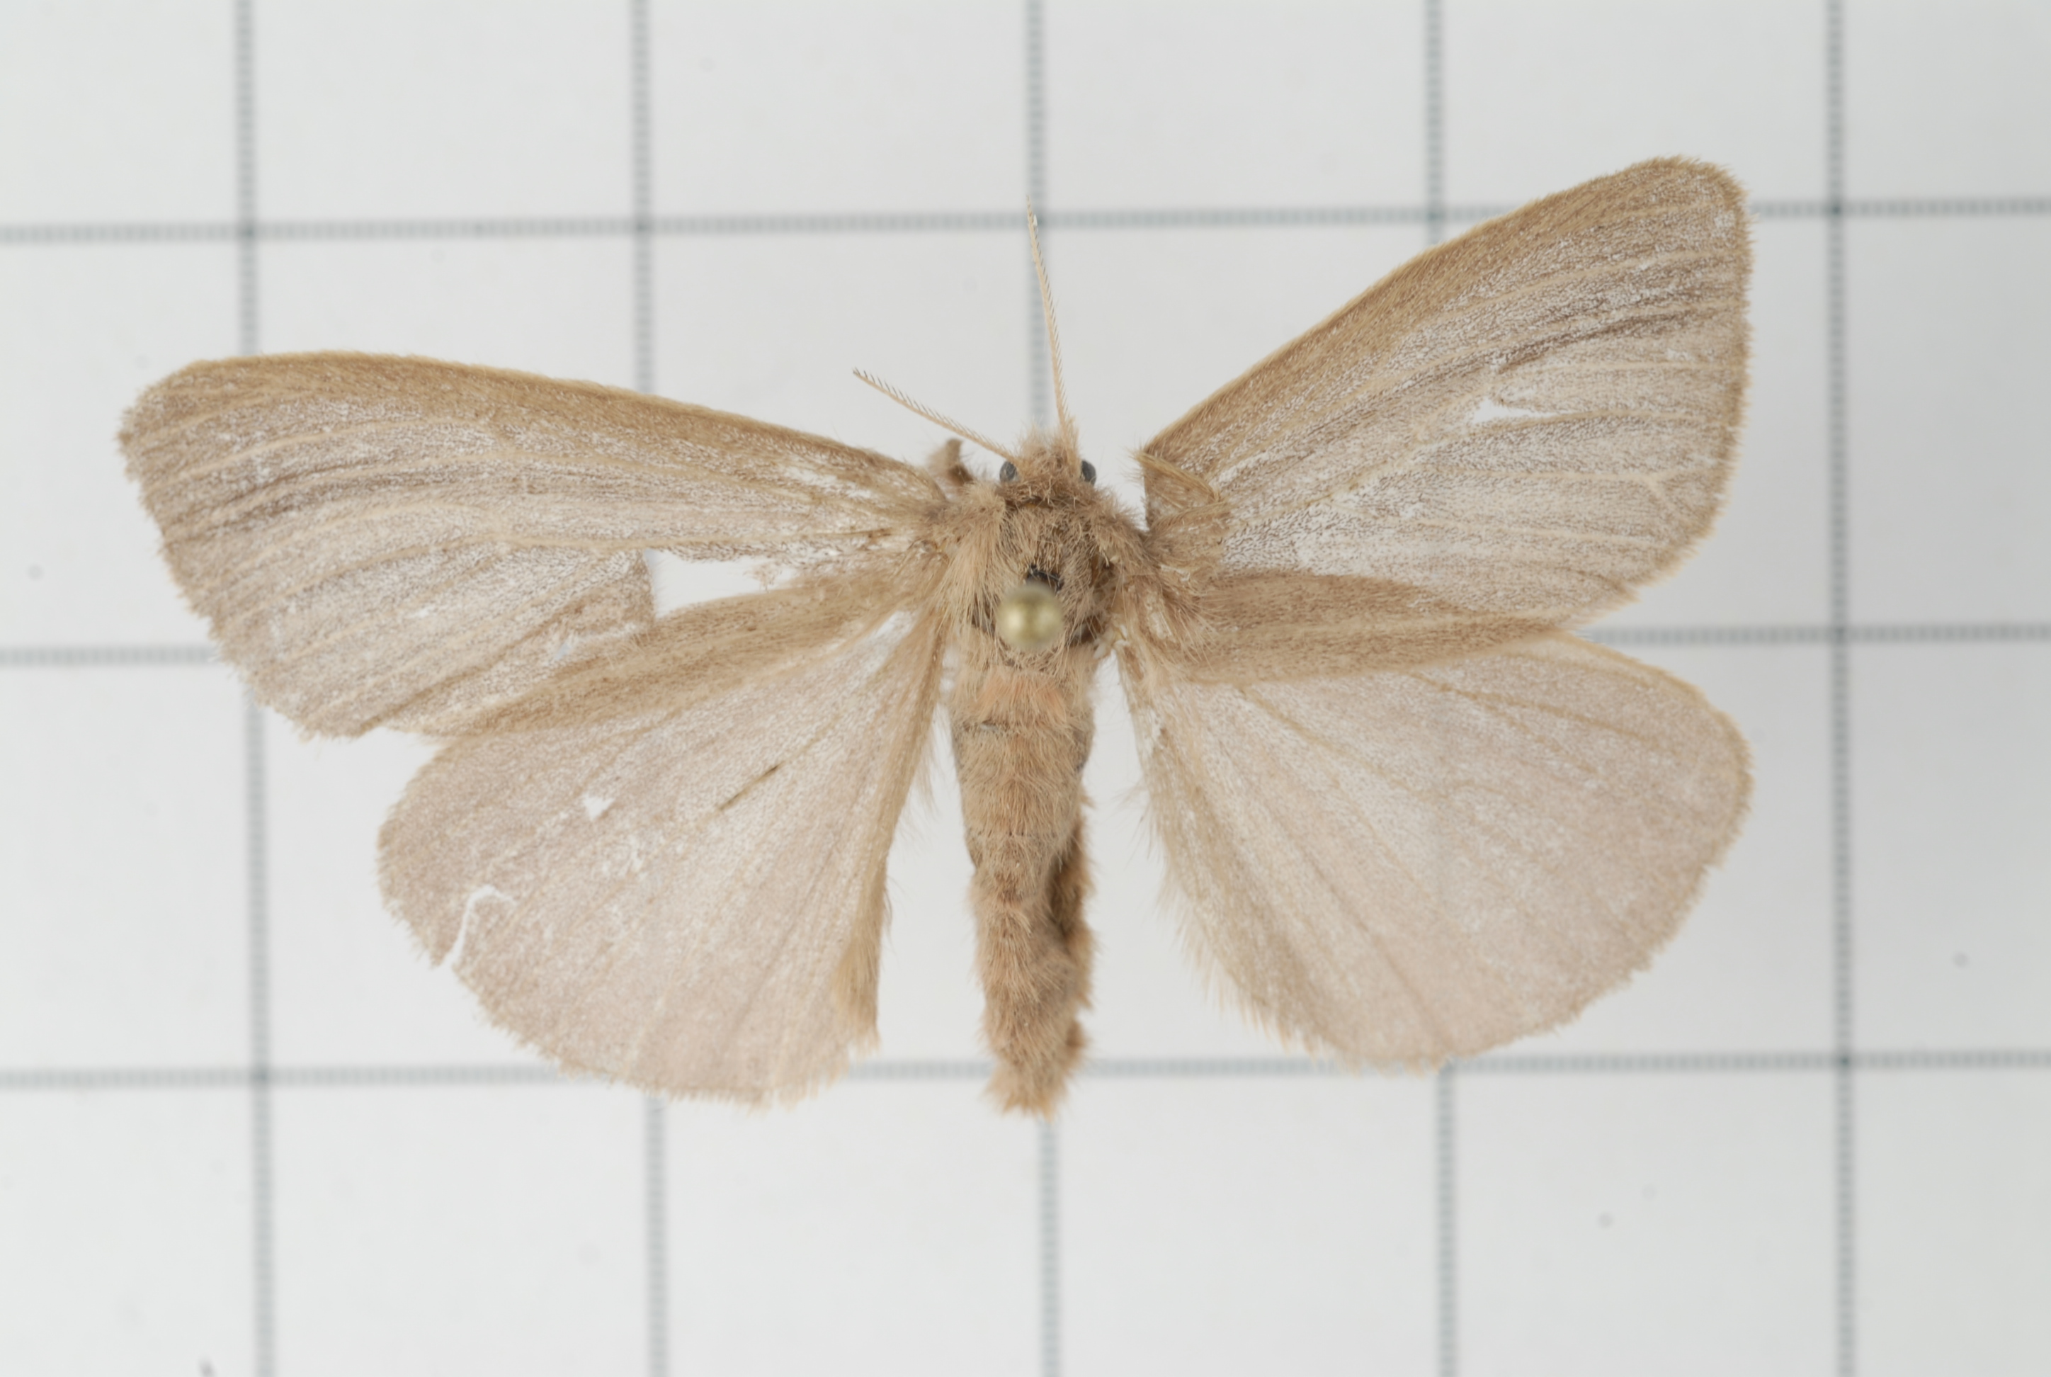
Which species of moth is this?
Pantana substrigosa
